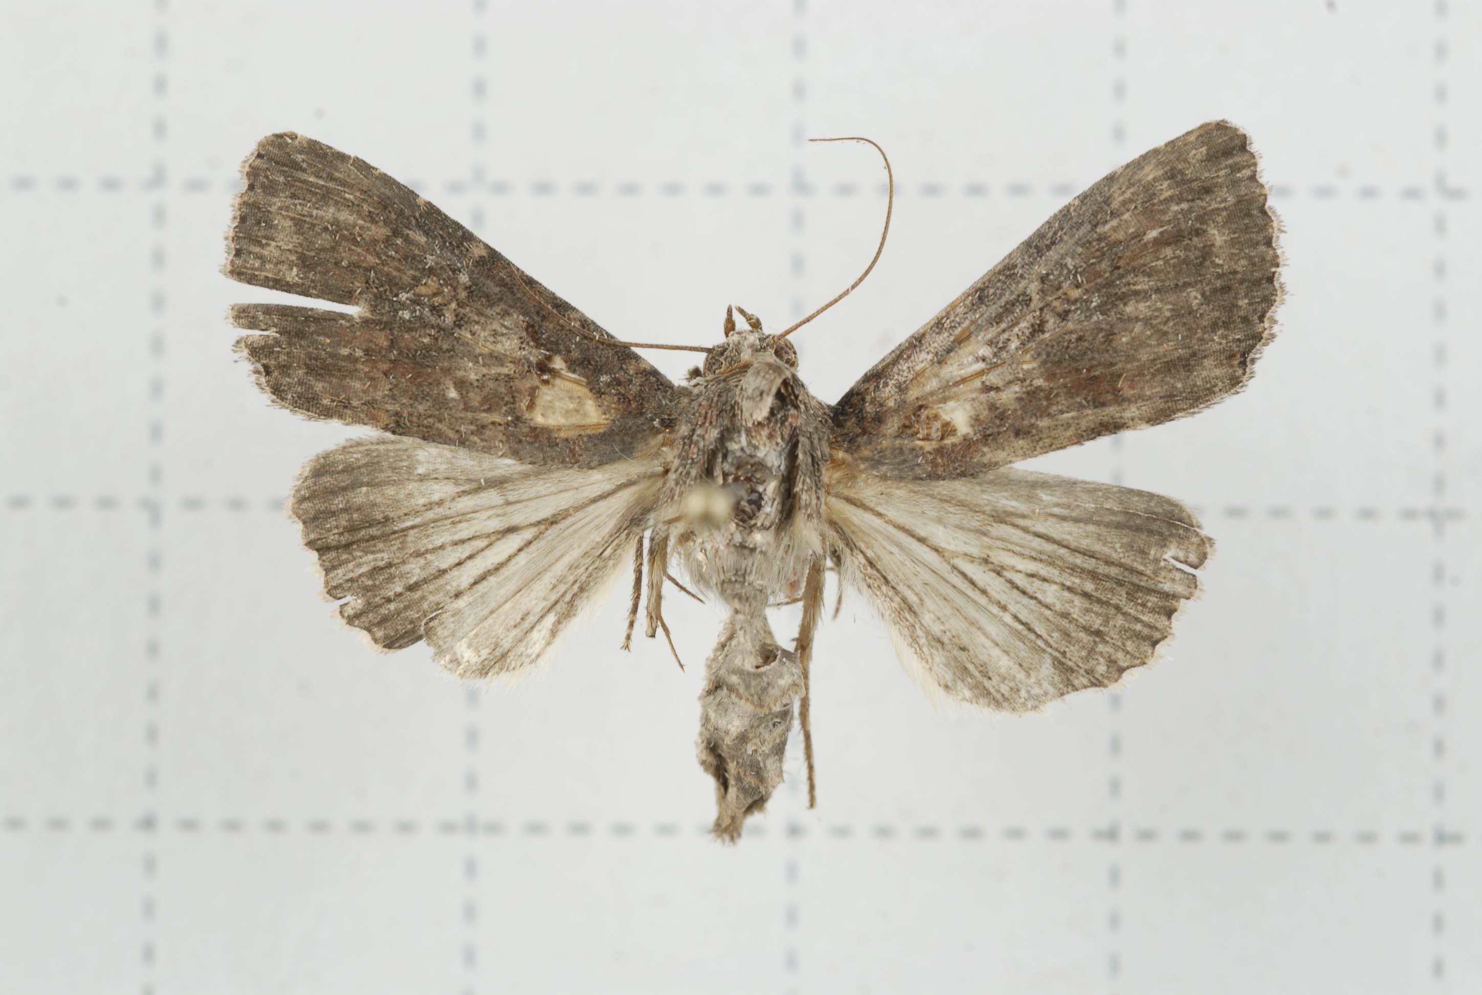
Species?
Condica illecta
